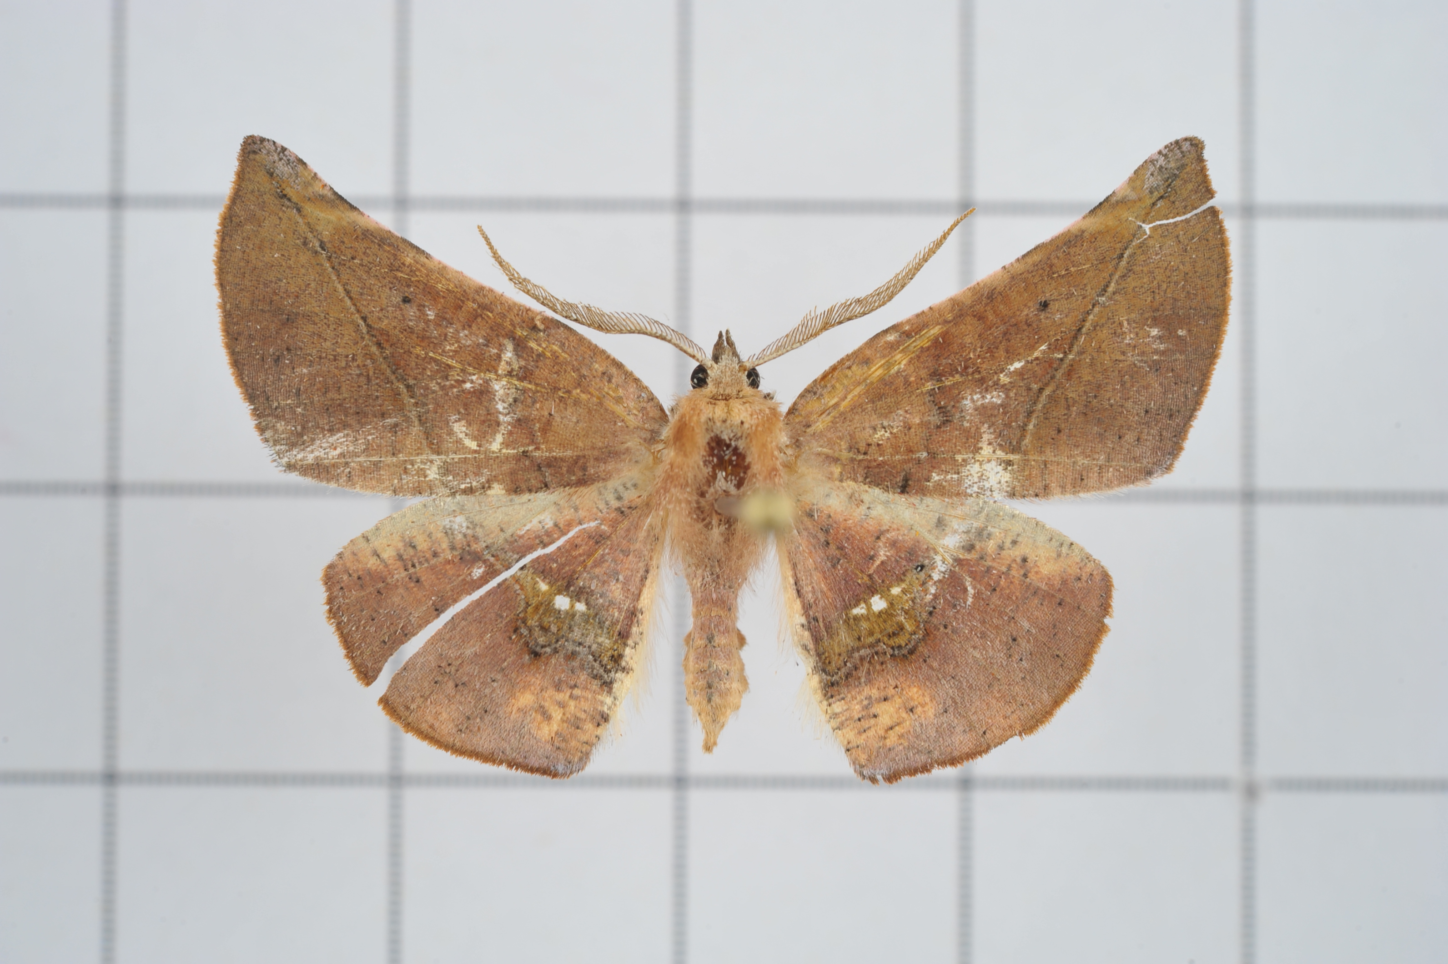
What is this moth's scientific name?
Garaeus apicata formosanus
